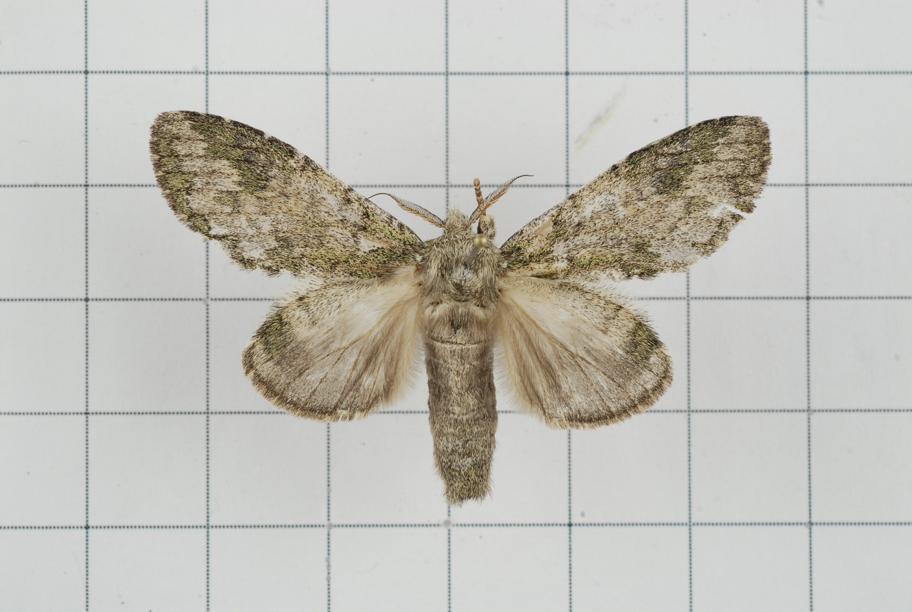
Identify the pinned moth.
Syntypistis umbrosa
